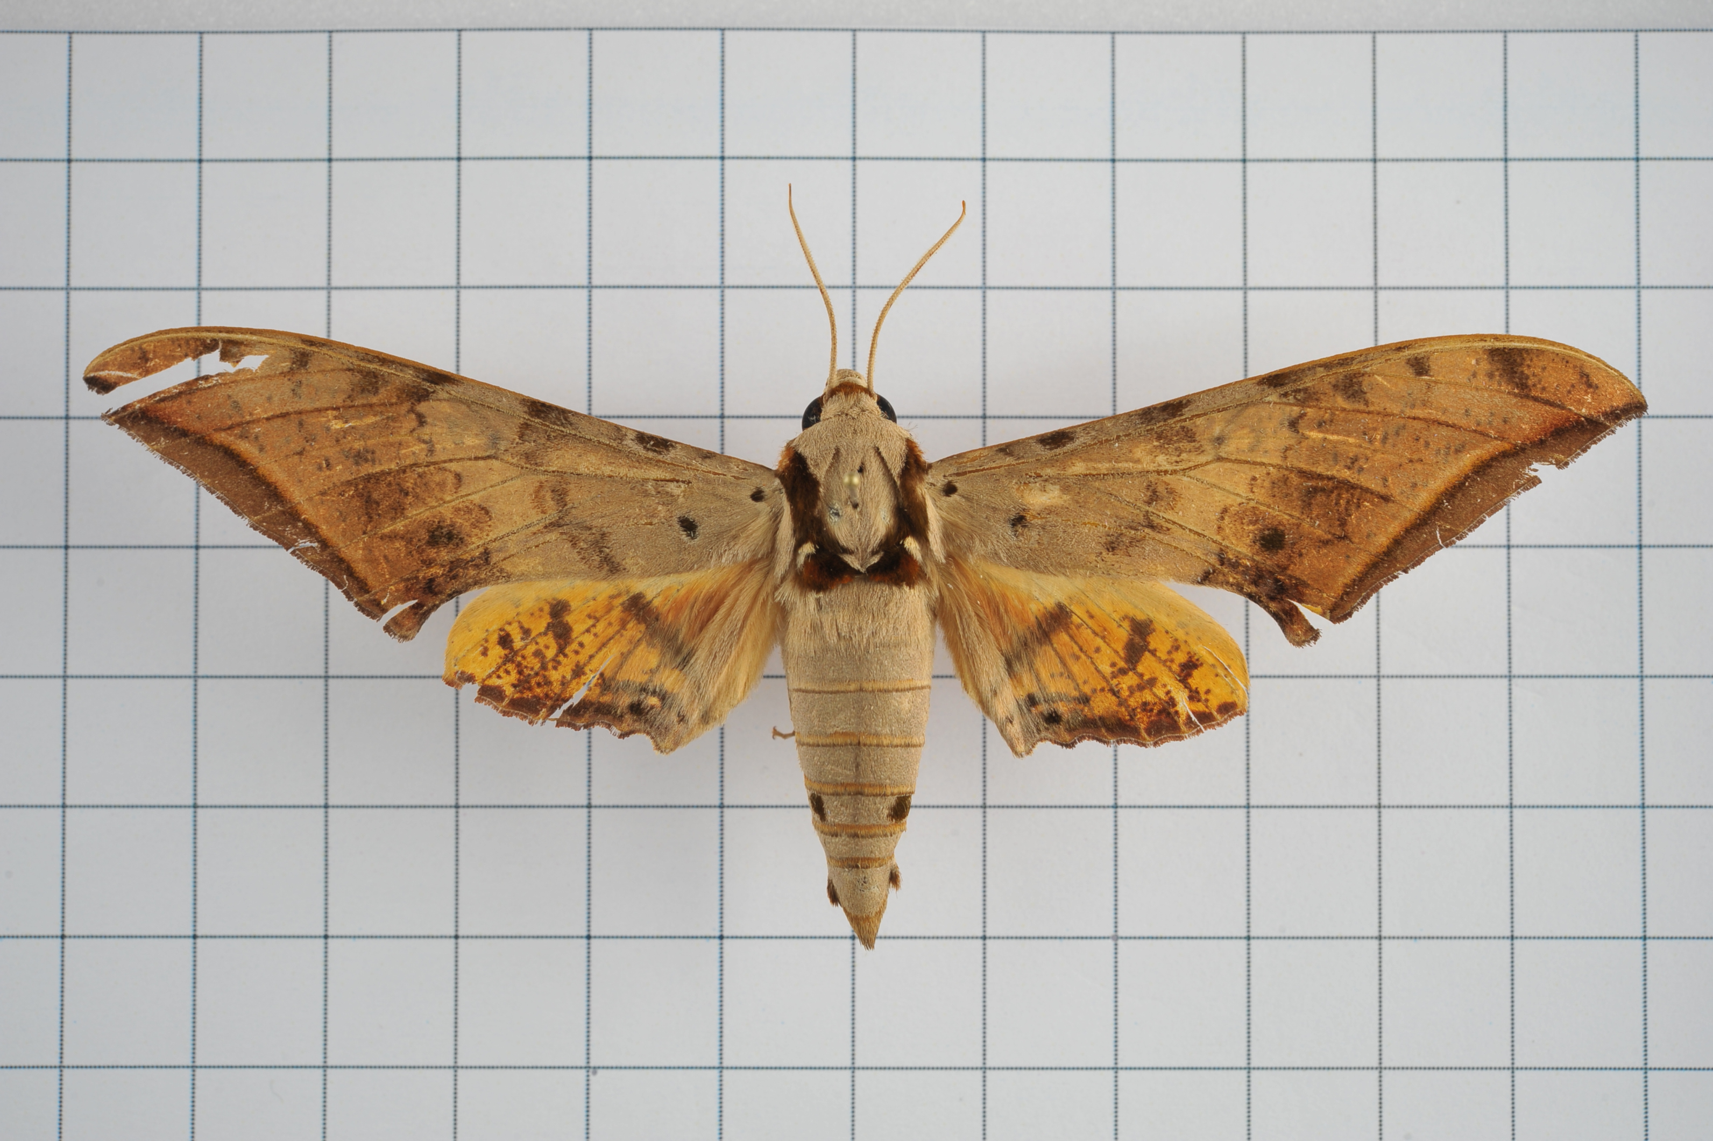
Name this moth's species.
Ambulyx sericeipennis
